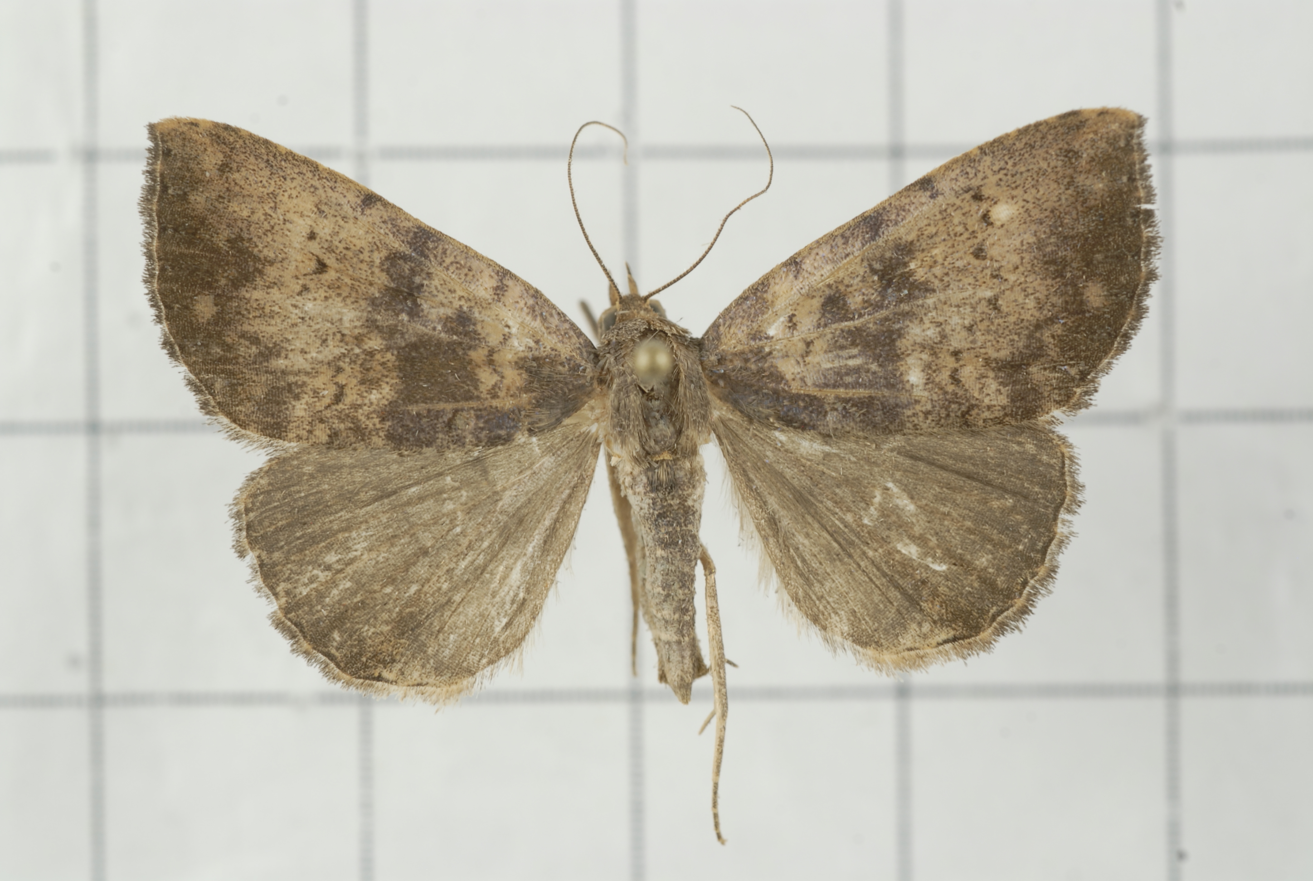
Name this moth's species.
Scedopla umbrosa
